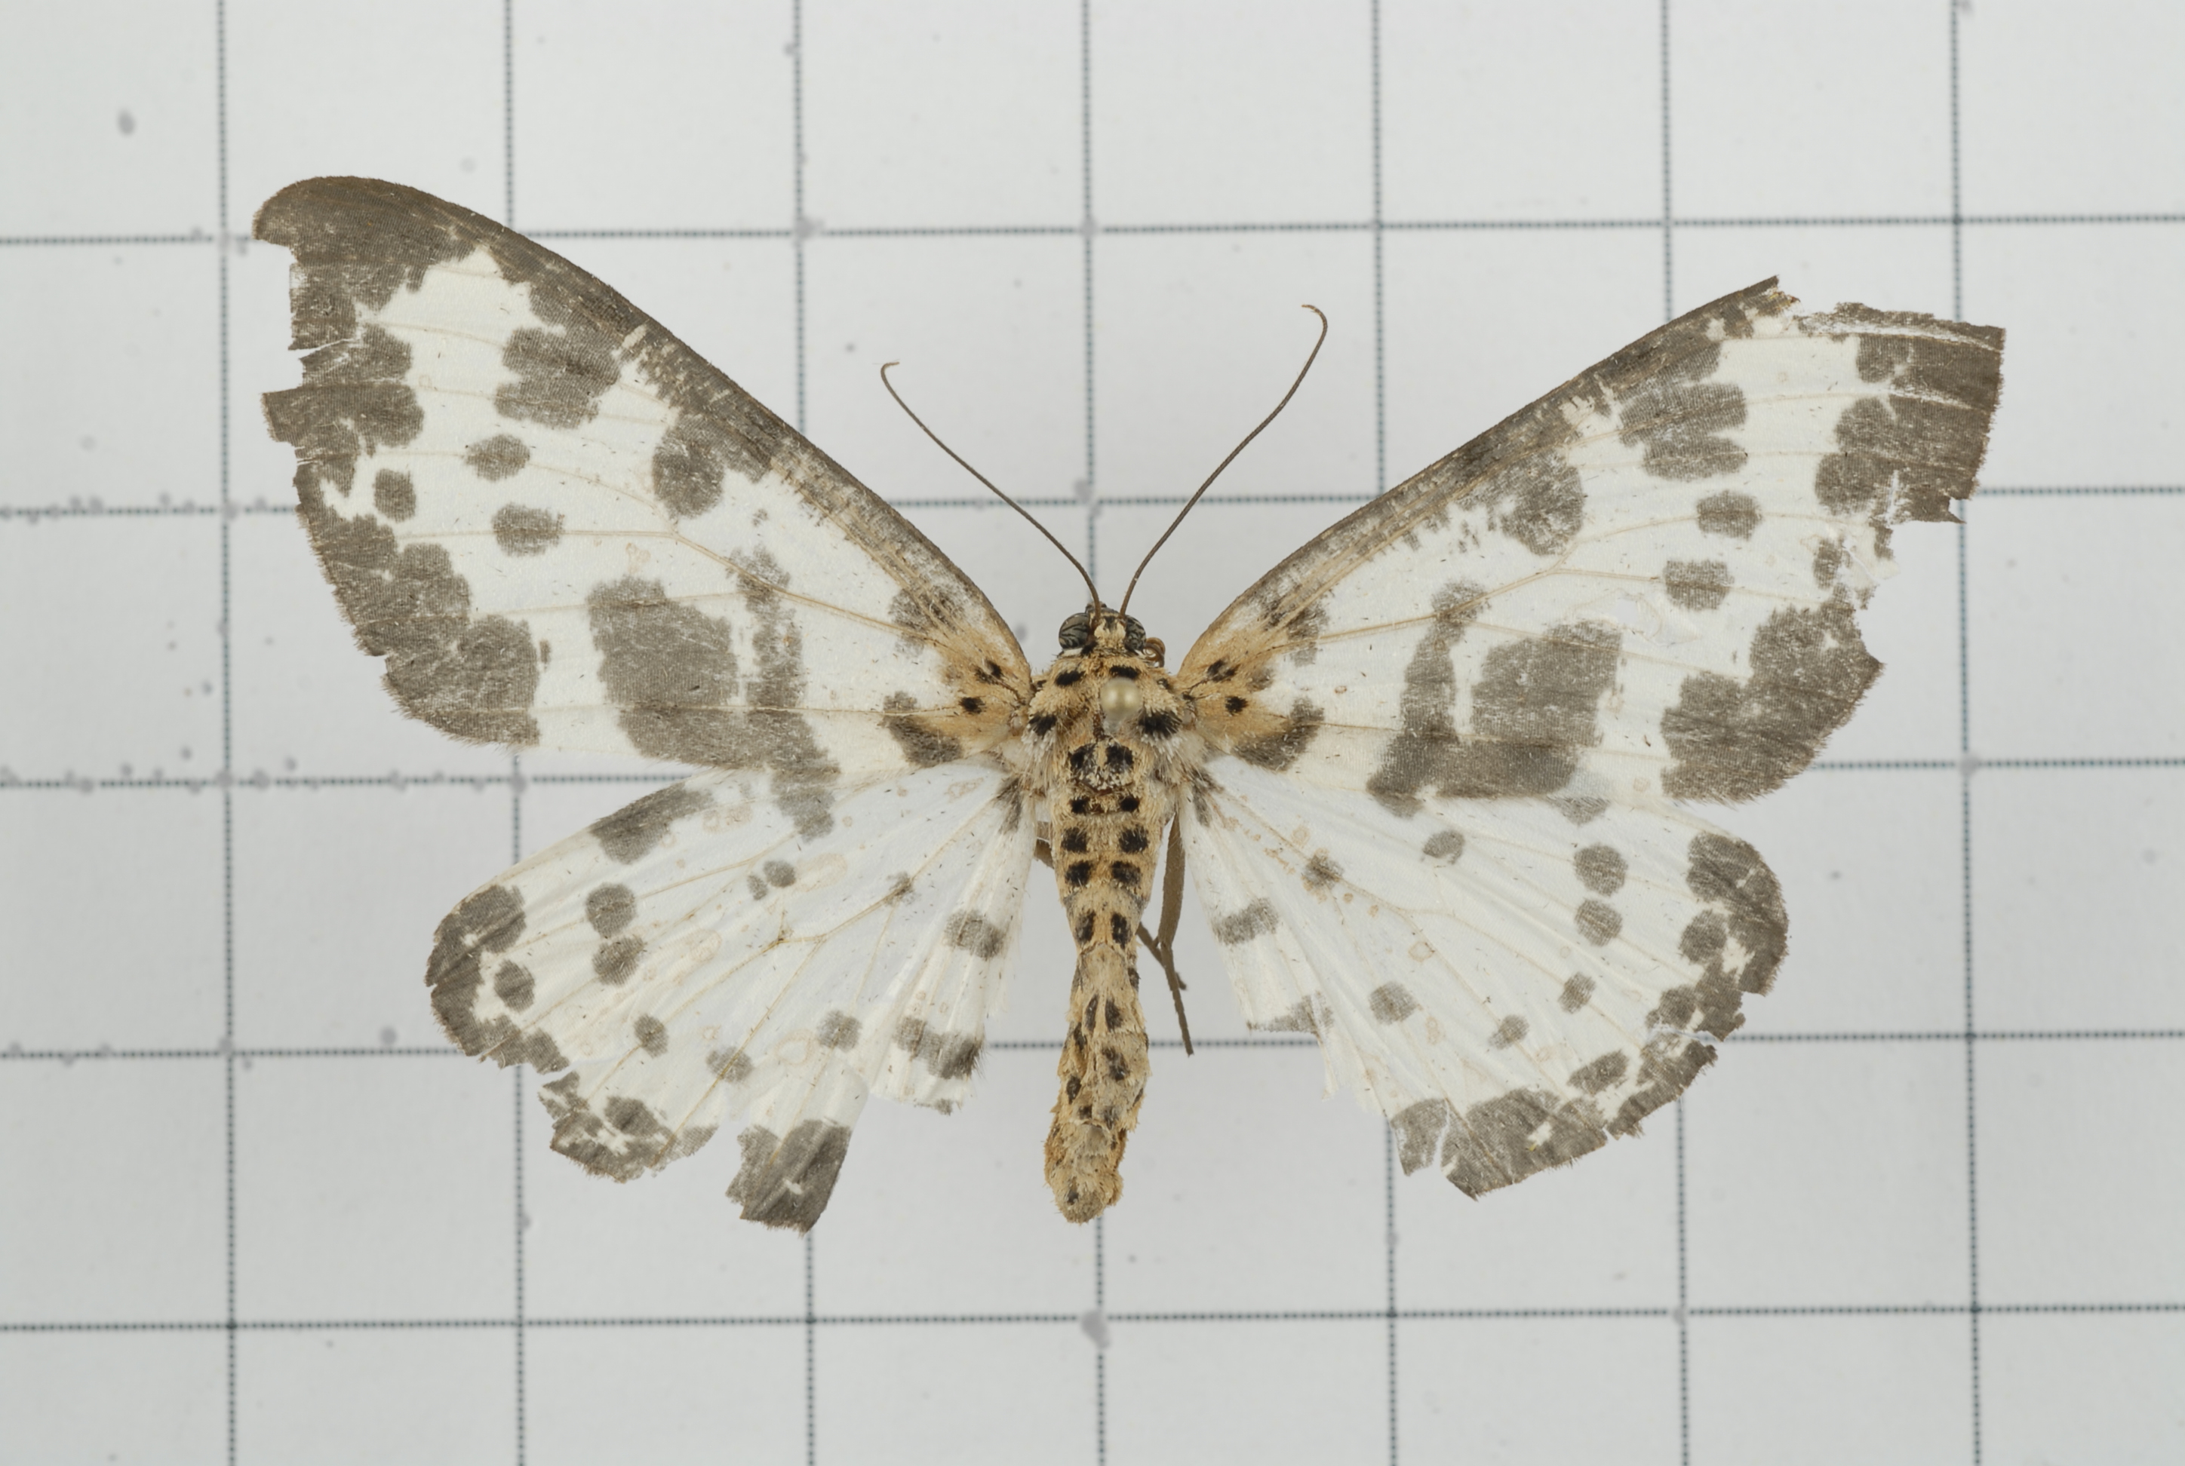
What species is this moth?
Percnia longitermen
